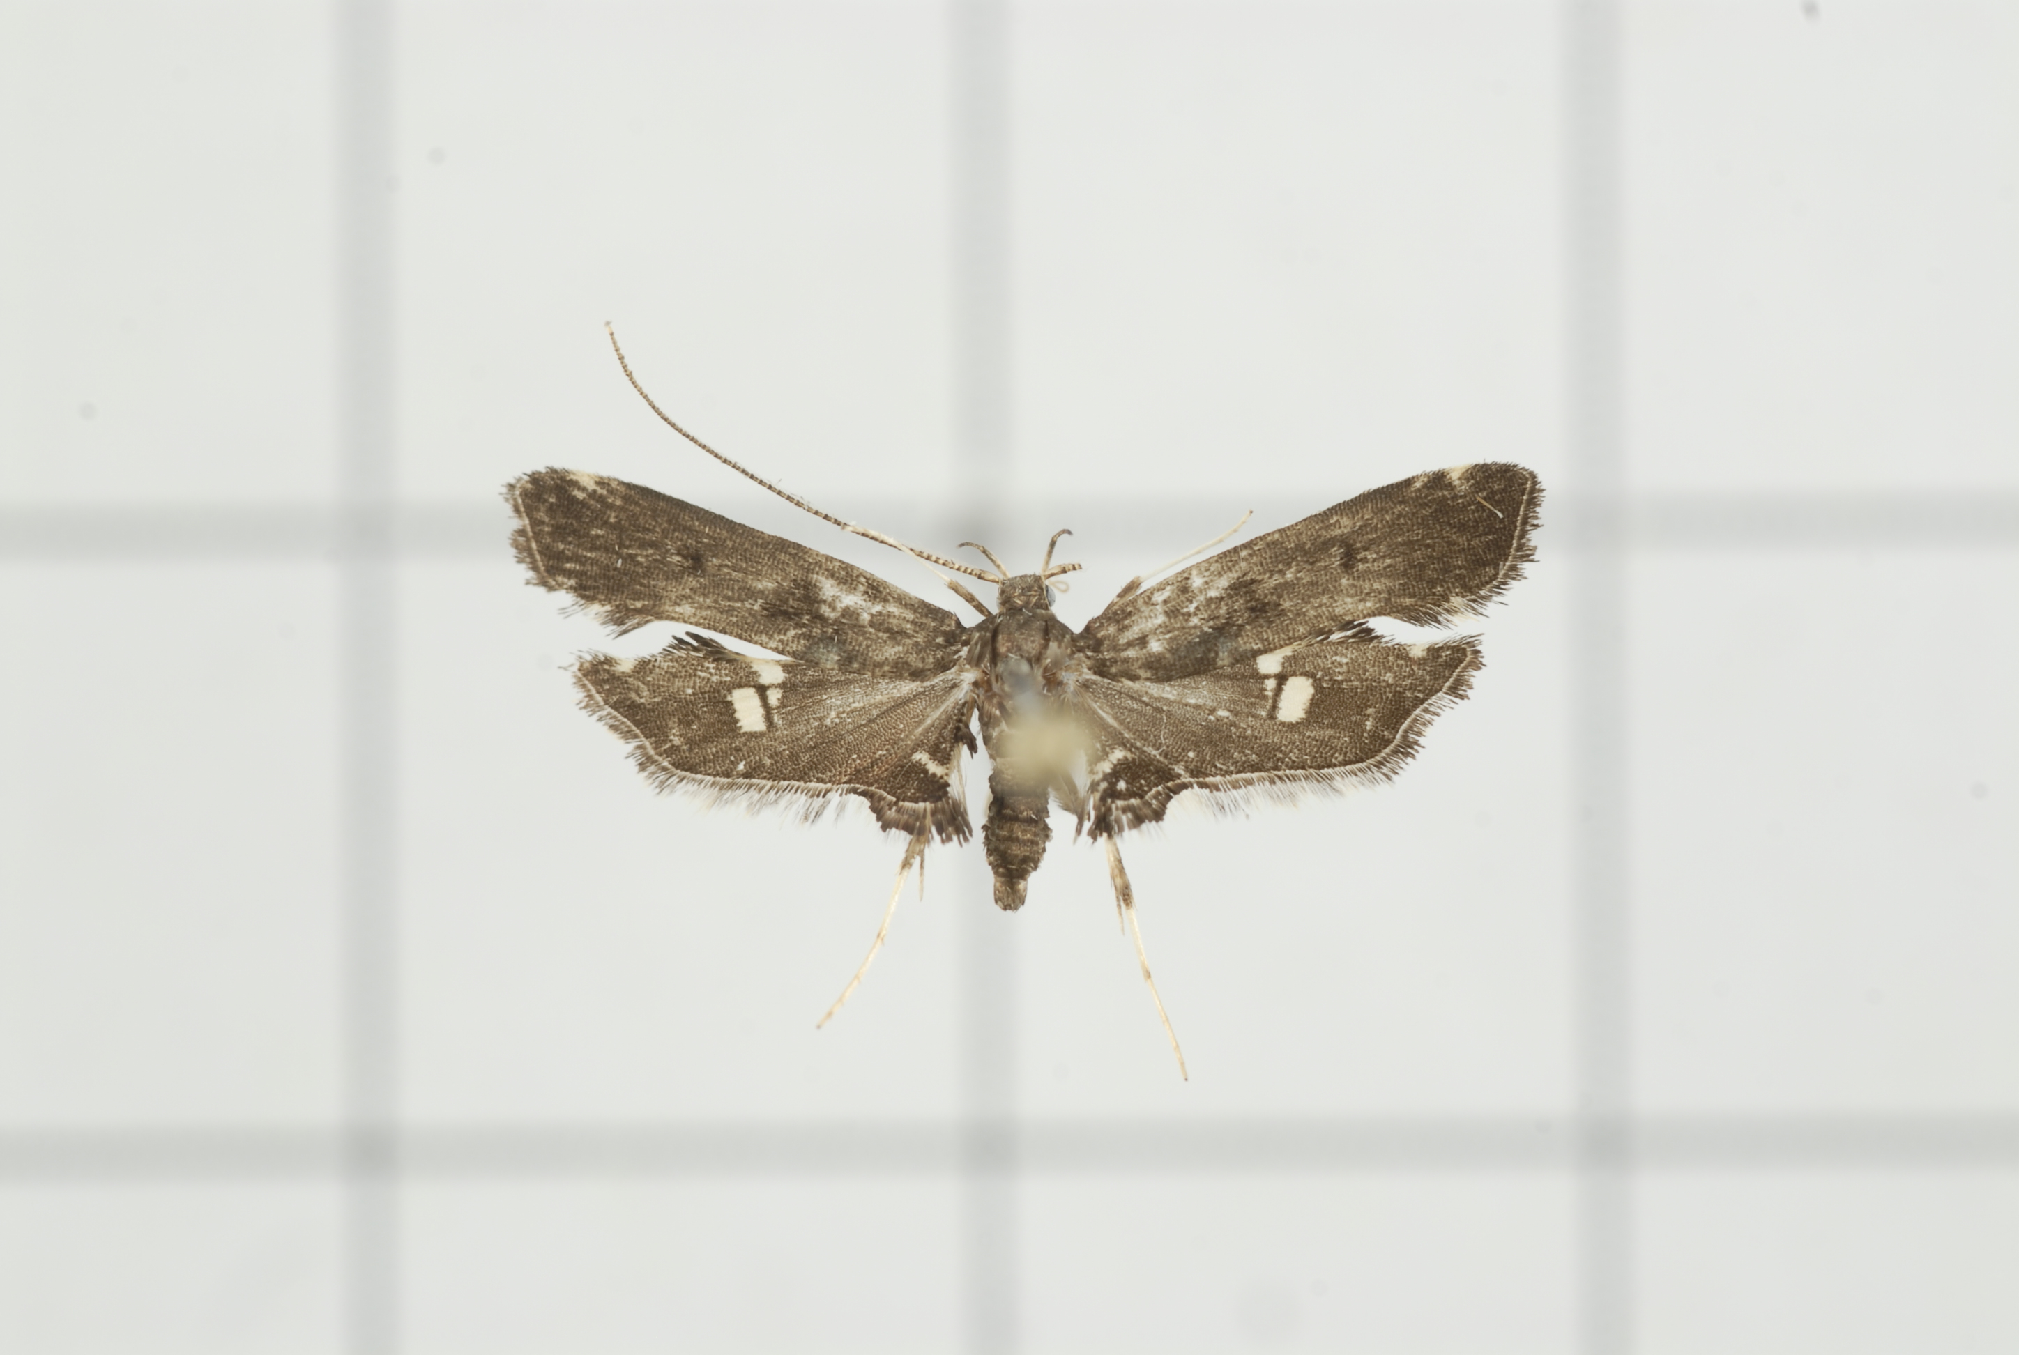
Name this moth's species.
Nosphistica fenestrata
